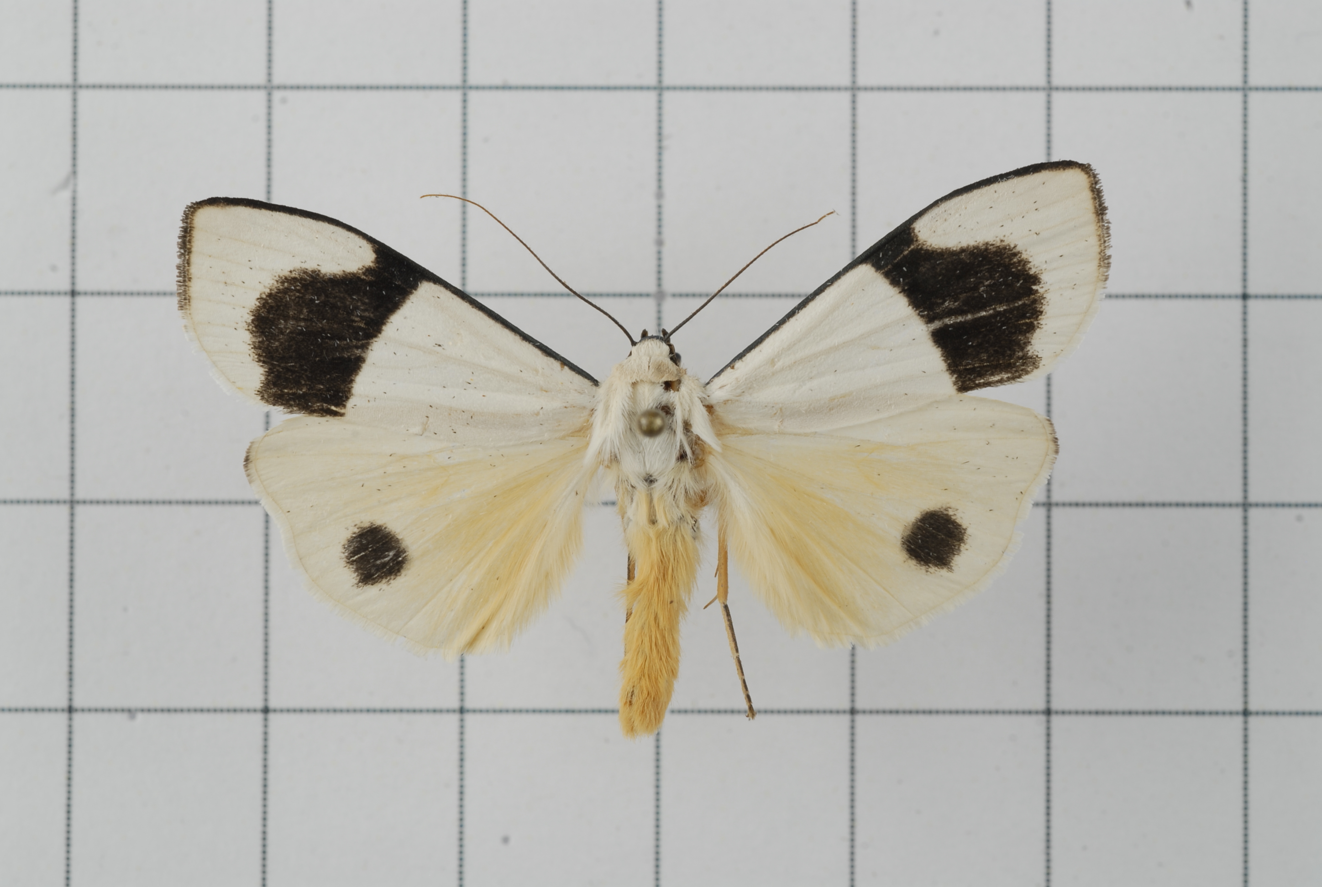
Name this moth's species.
Vamuna alboluteora
